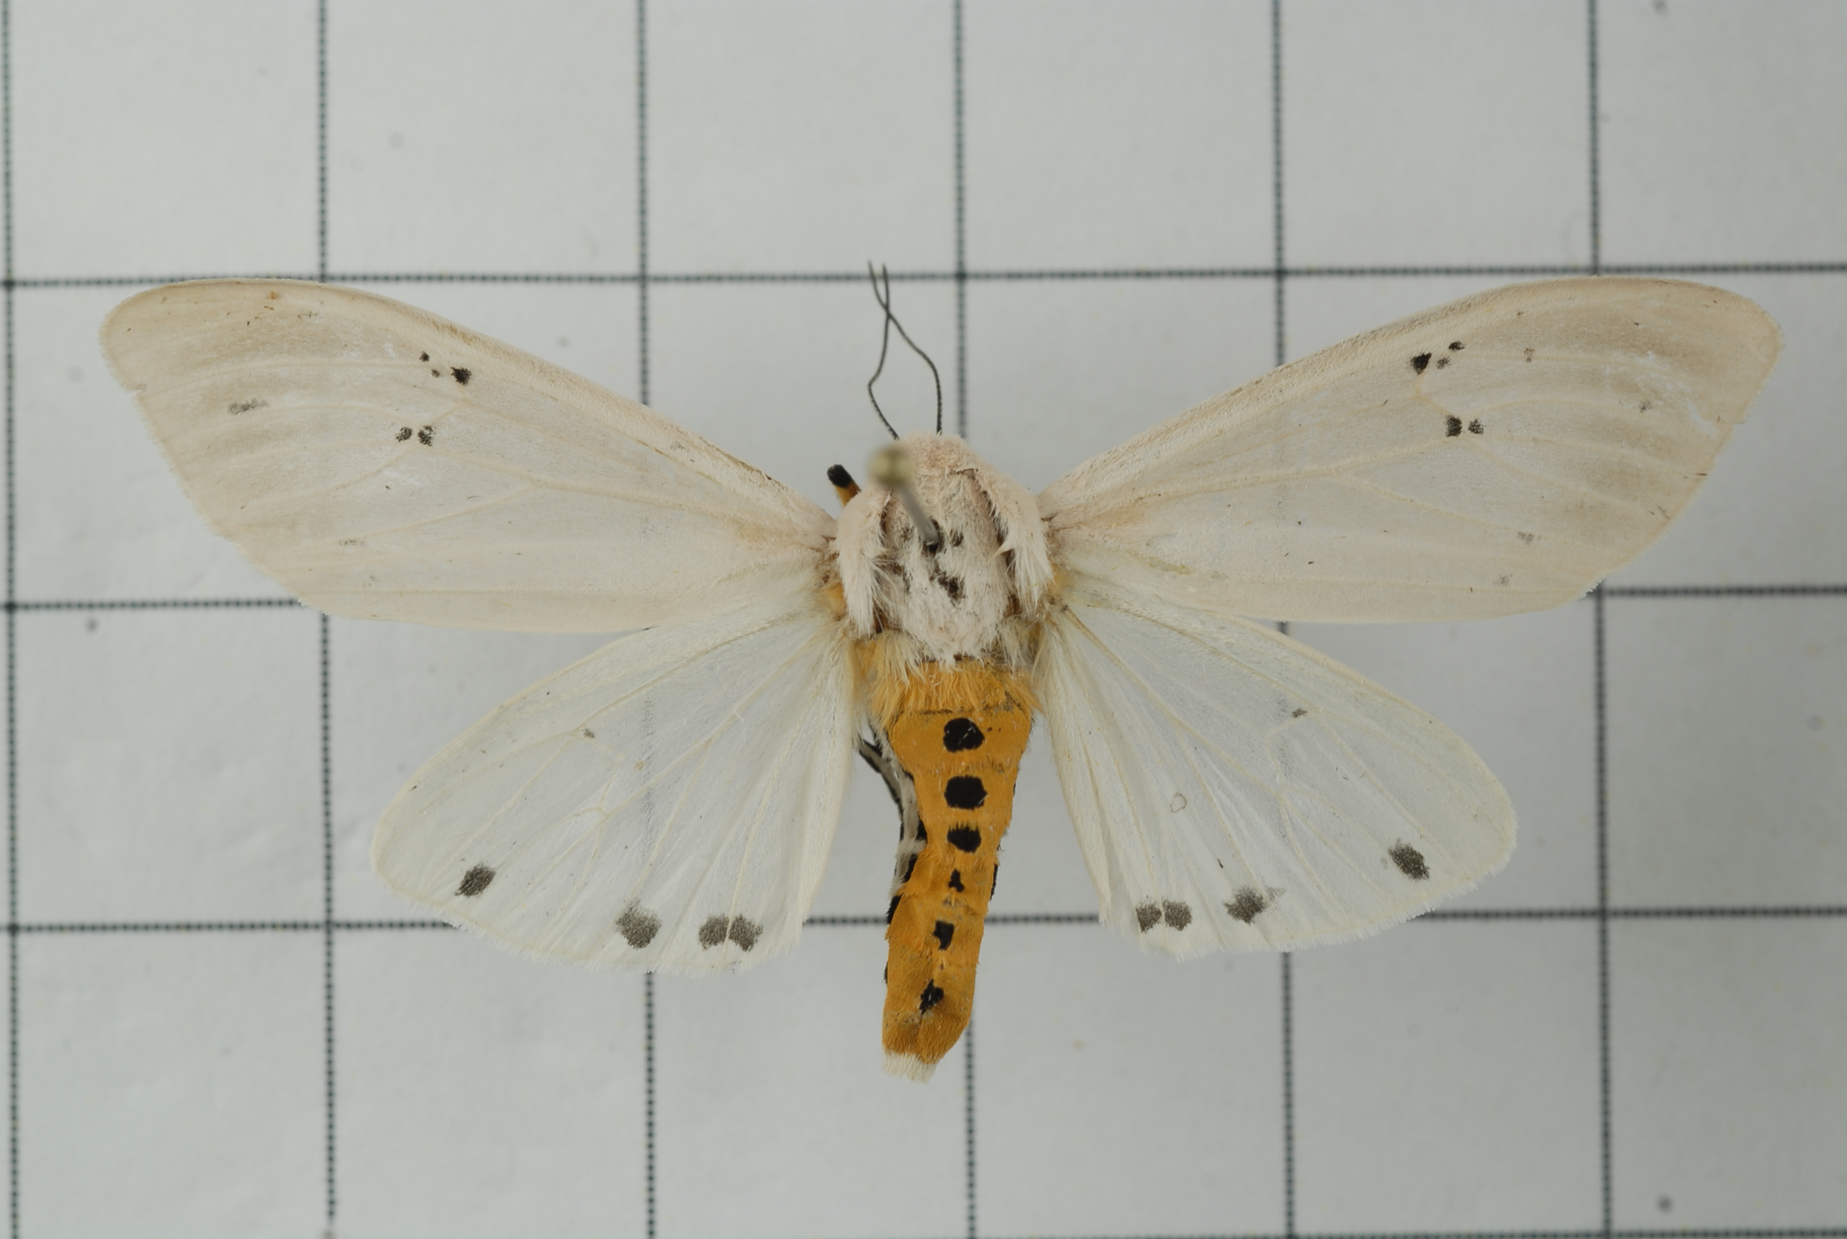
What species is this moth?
Creatonotos transiens koni
